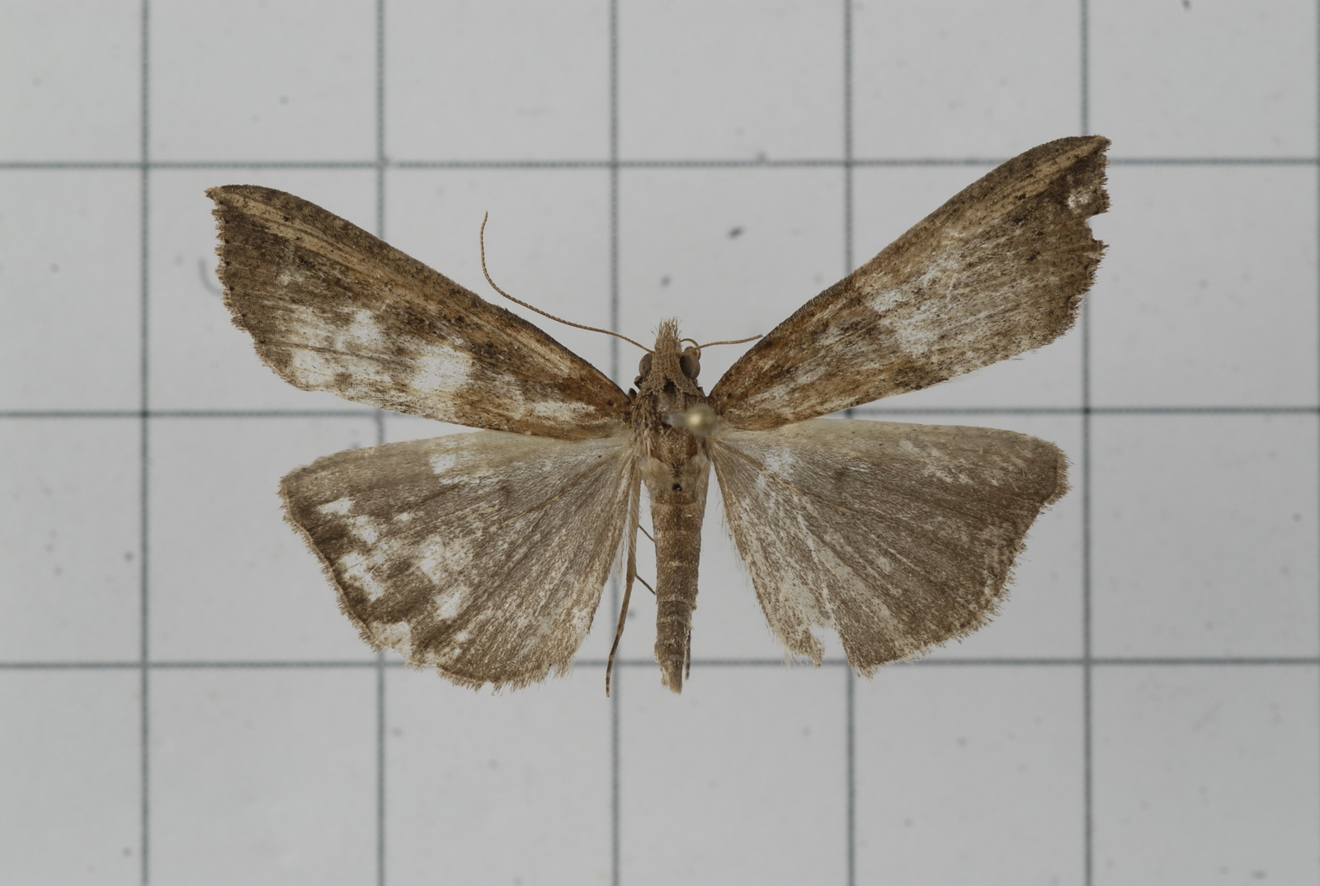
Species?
Hypena longipennis
